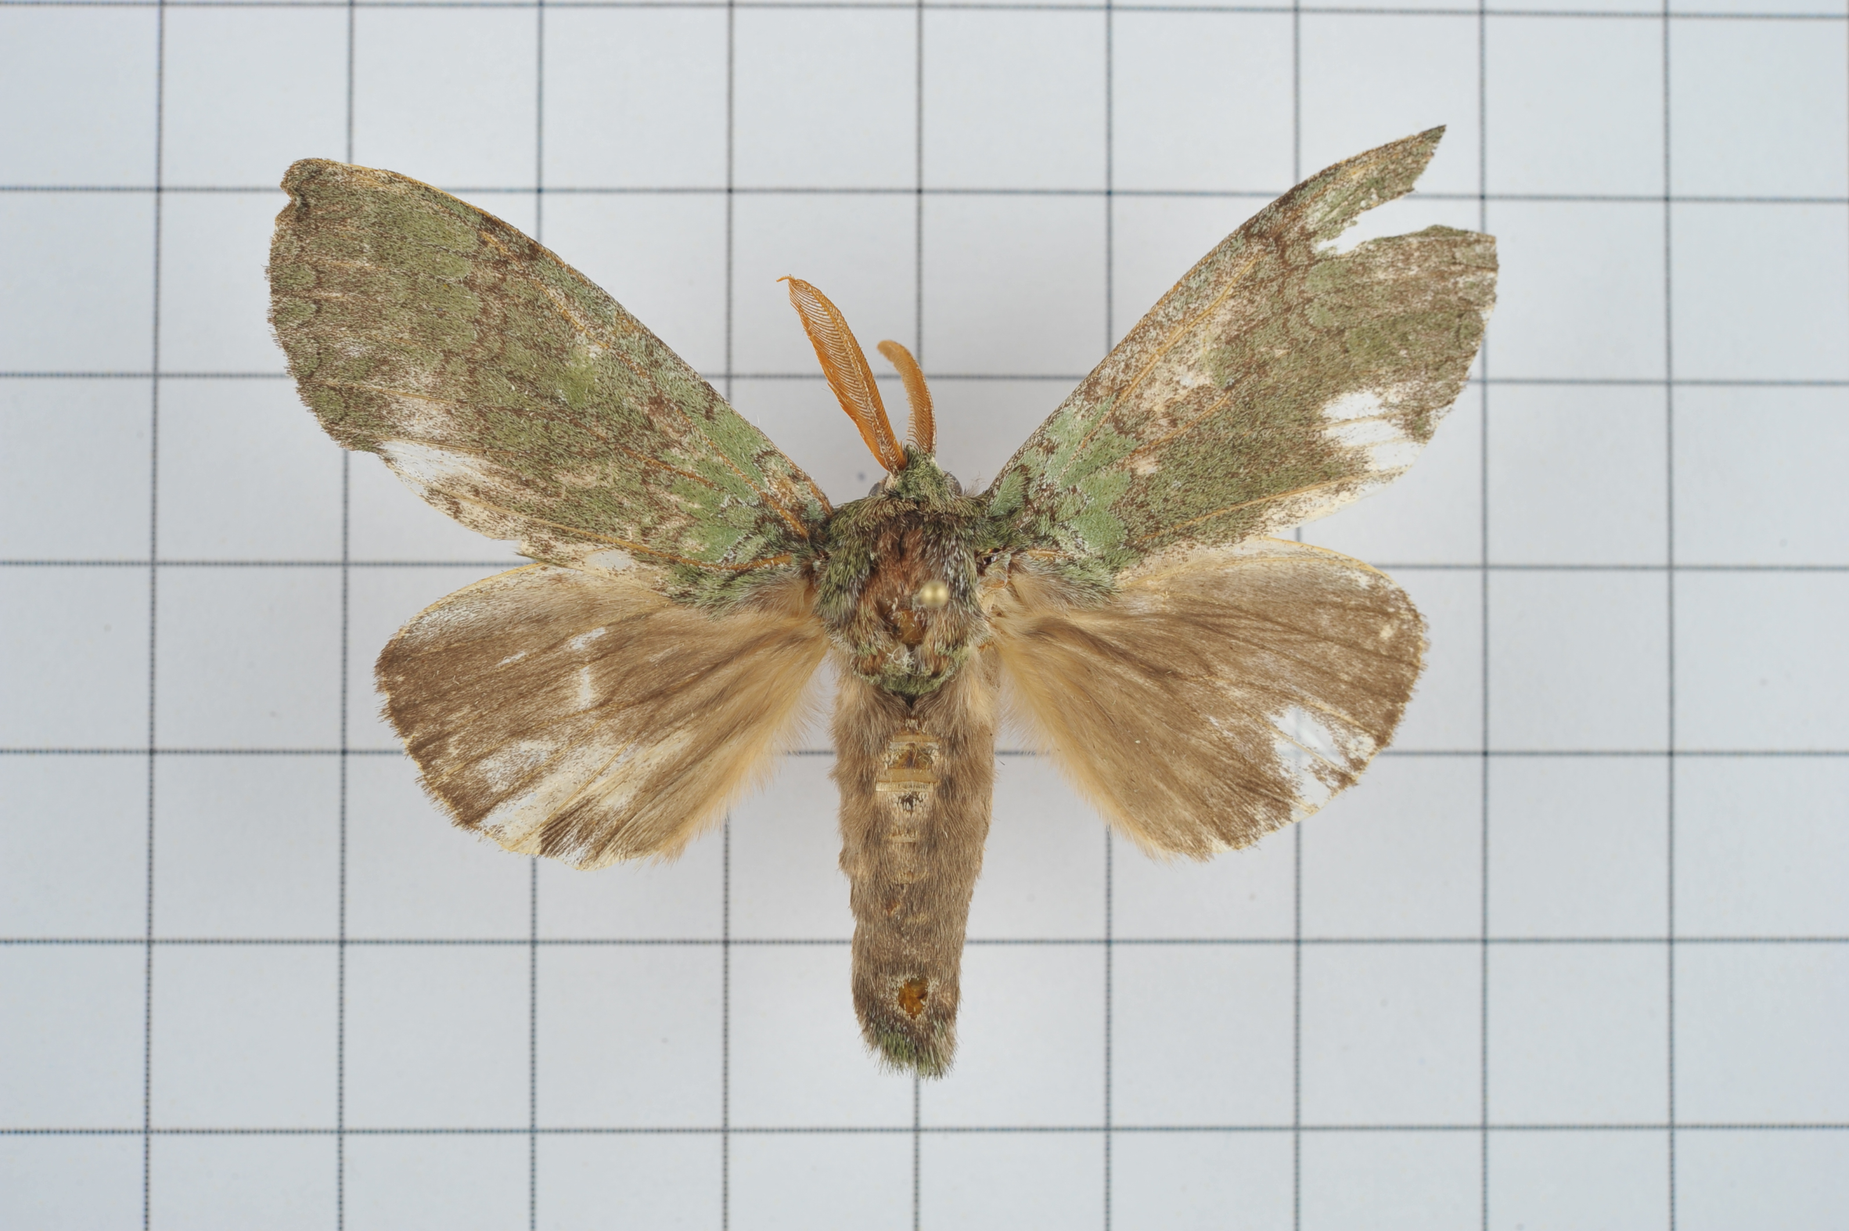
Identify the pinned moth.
Netria multispinae multispinae
